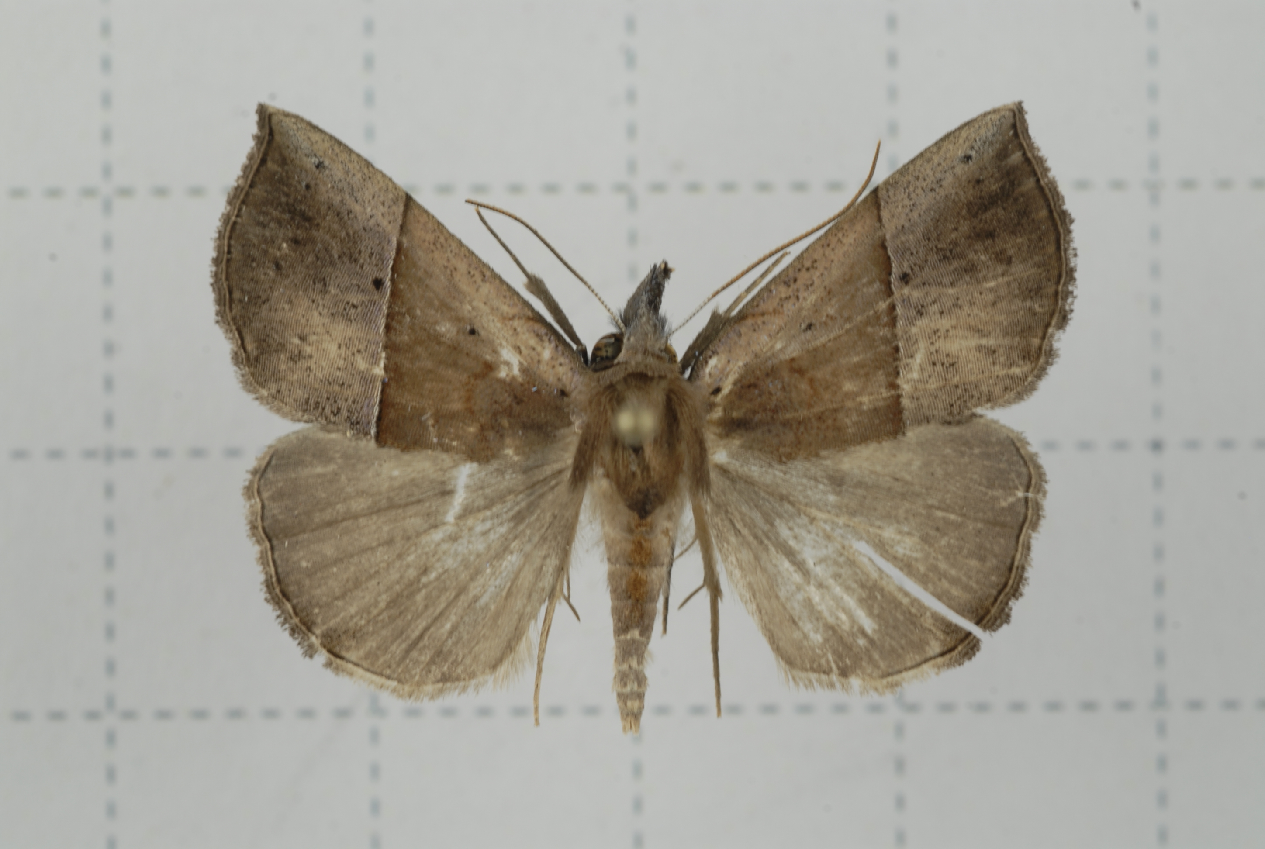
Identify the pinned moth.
Hypena iconicalis
